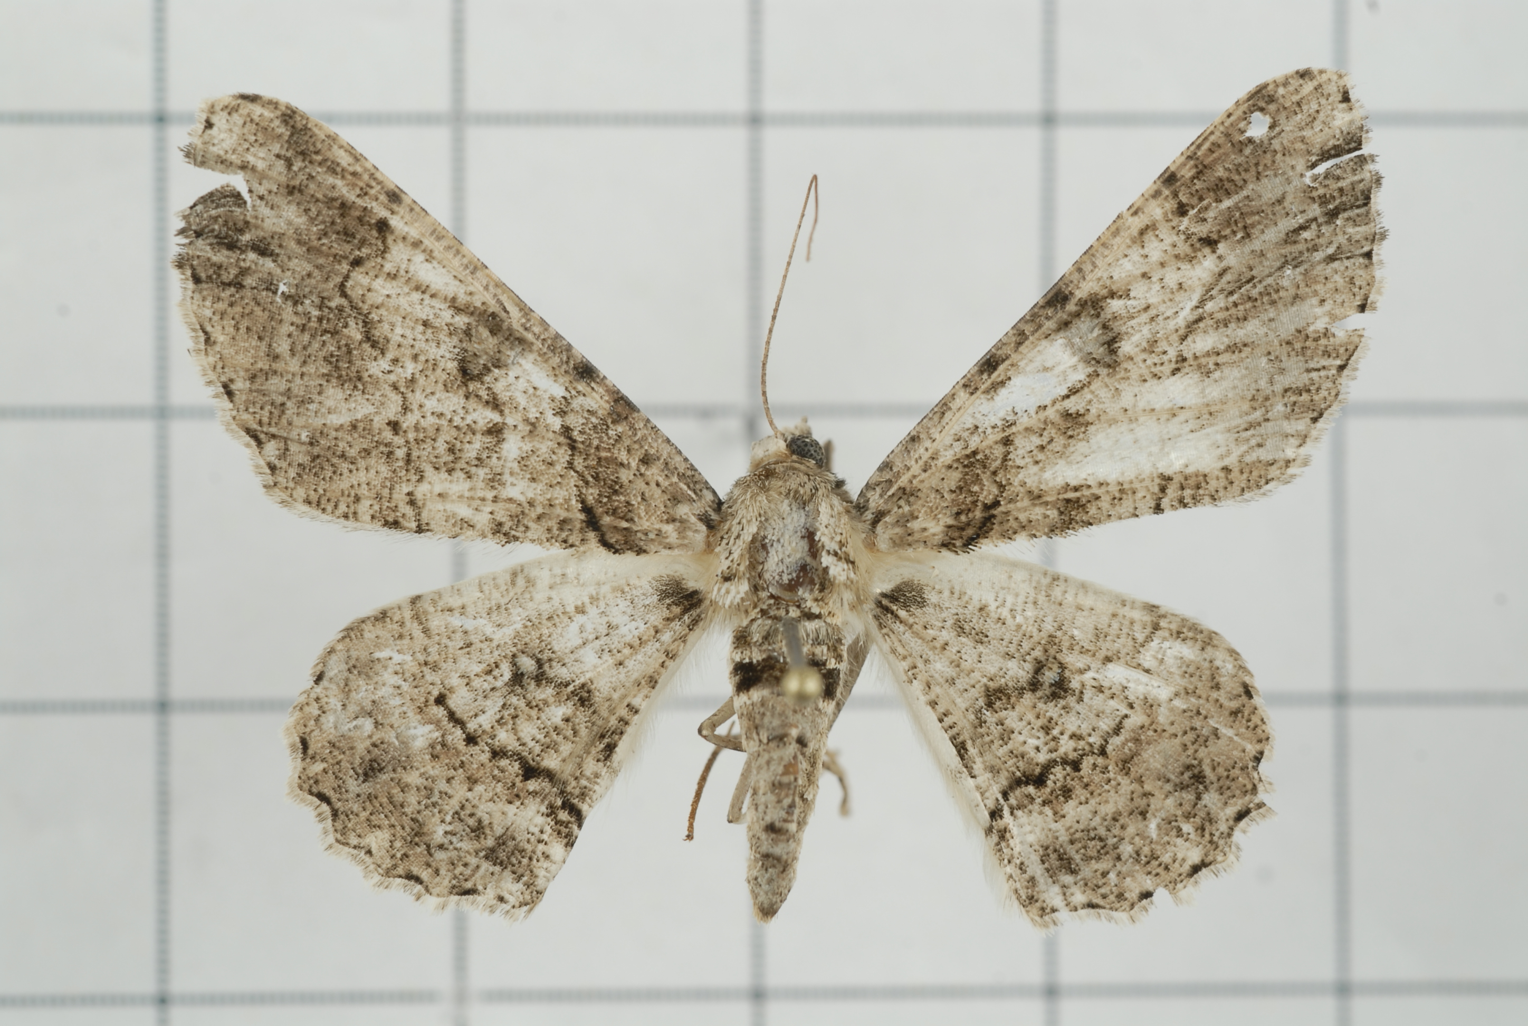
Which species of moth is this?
Cleora fraterna
